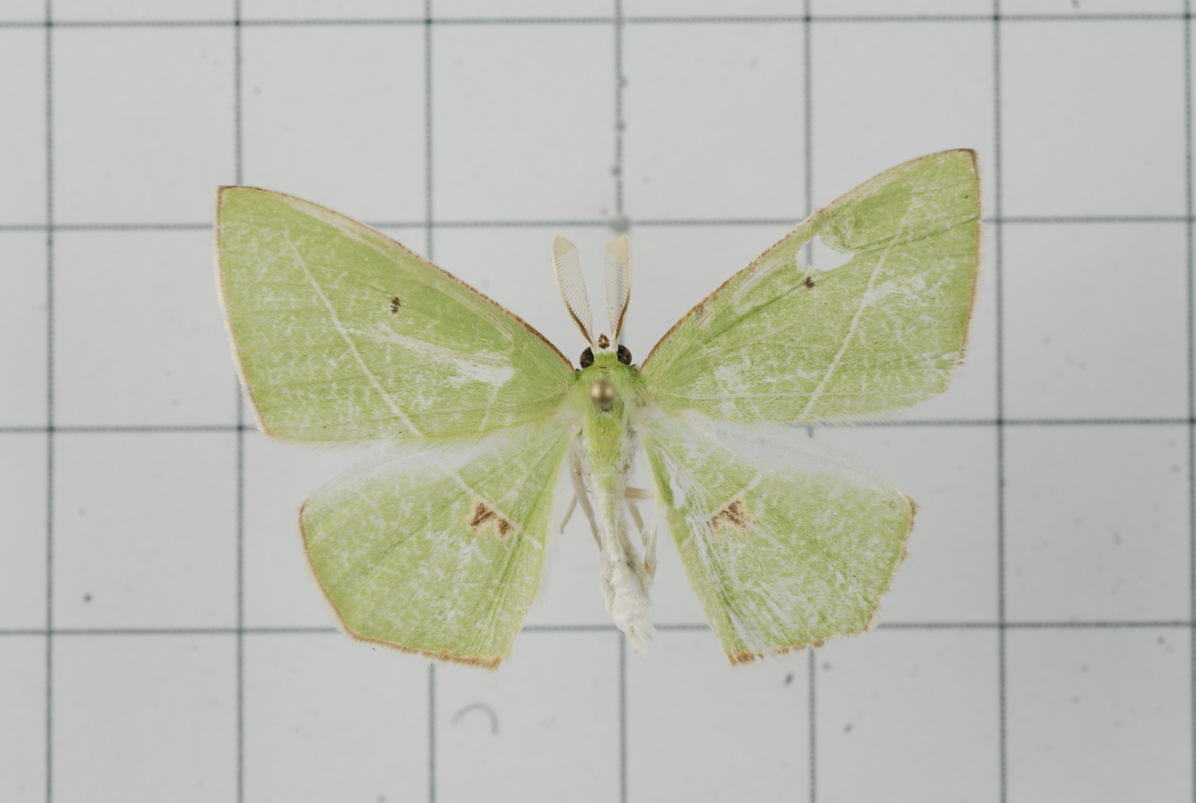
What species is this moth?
Tanaoctenia haliaria
